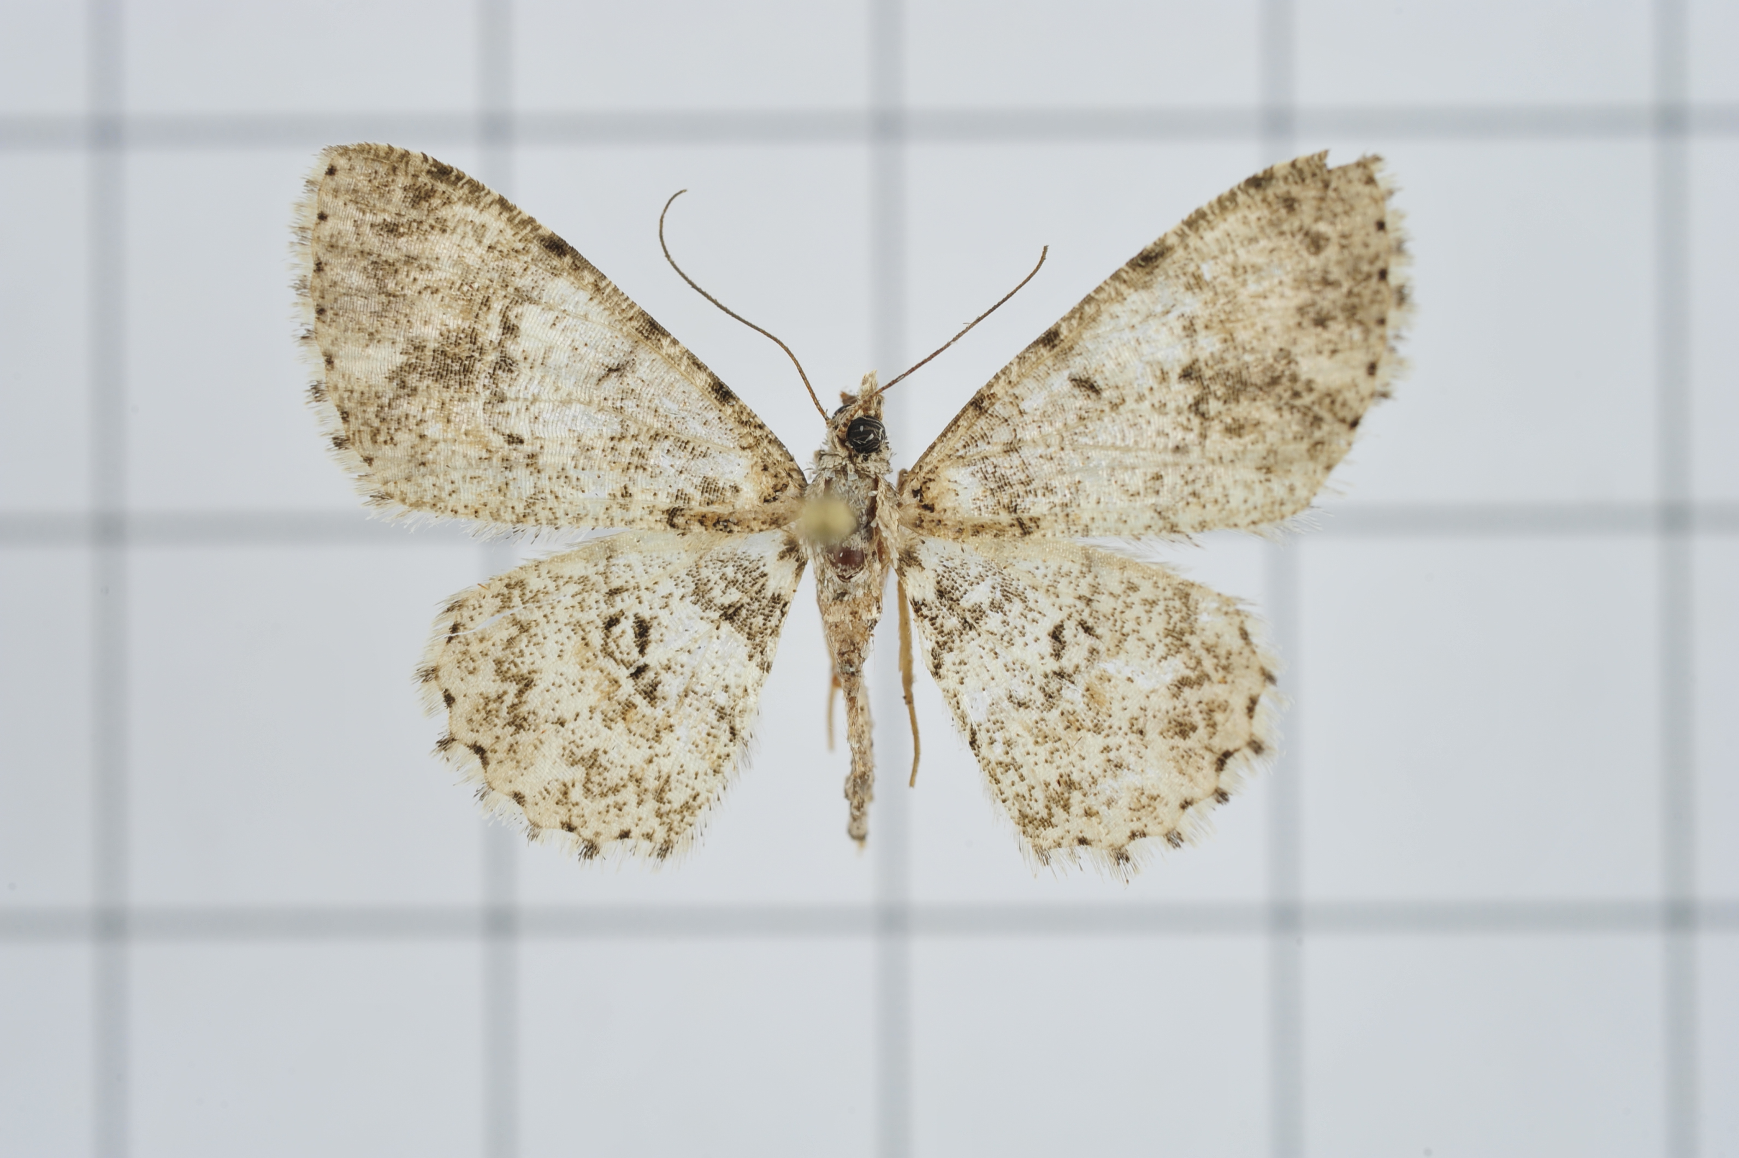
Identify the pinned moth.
Myrioblephara simplaria simplaria
